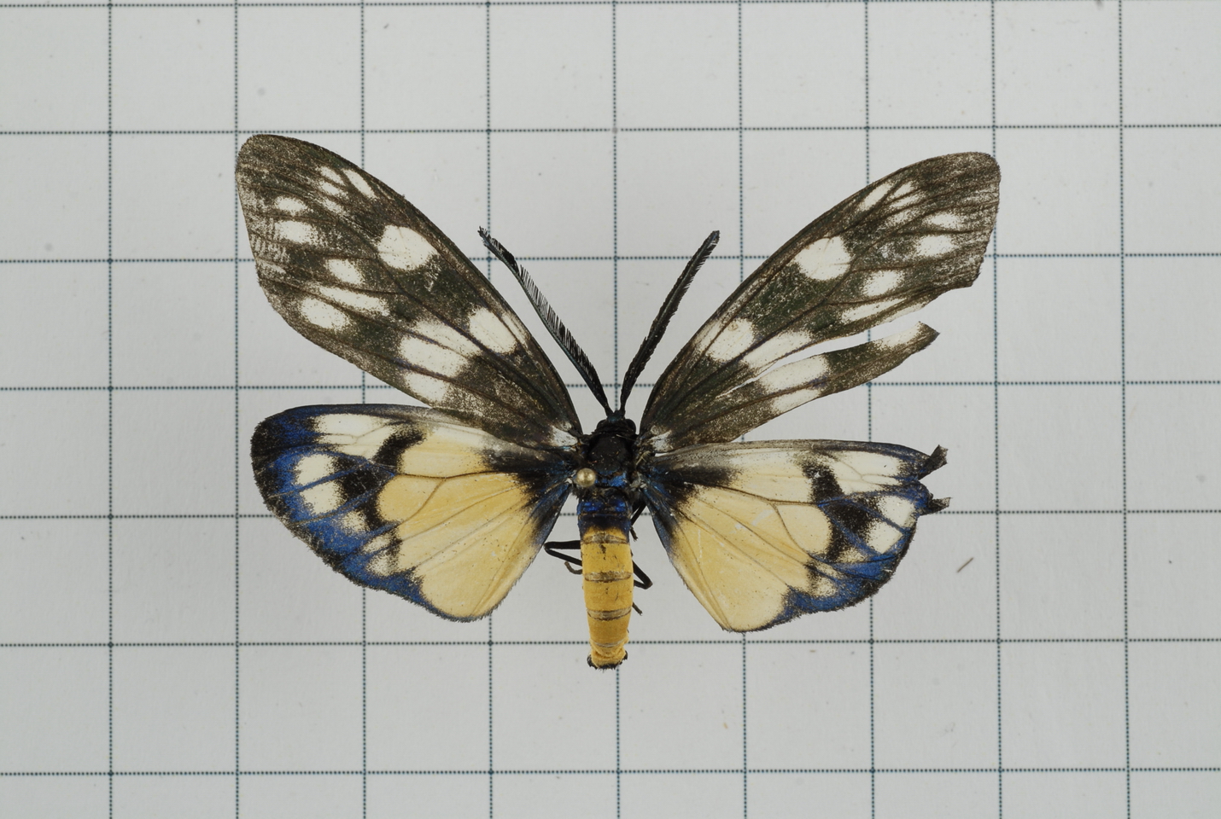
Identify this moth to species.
Eterusia aedea formosana
